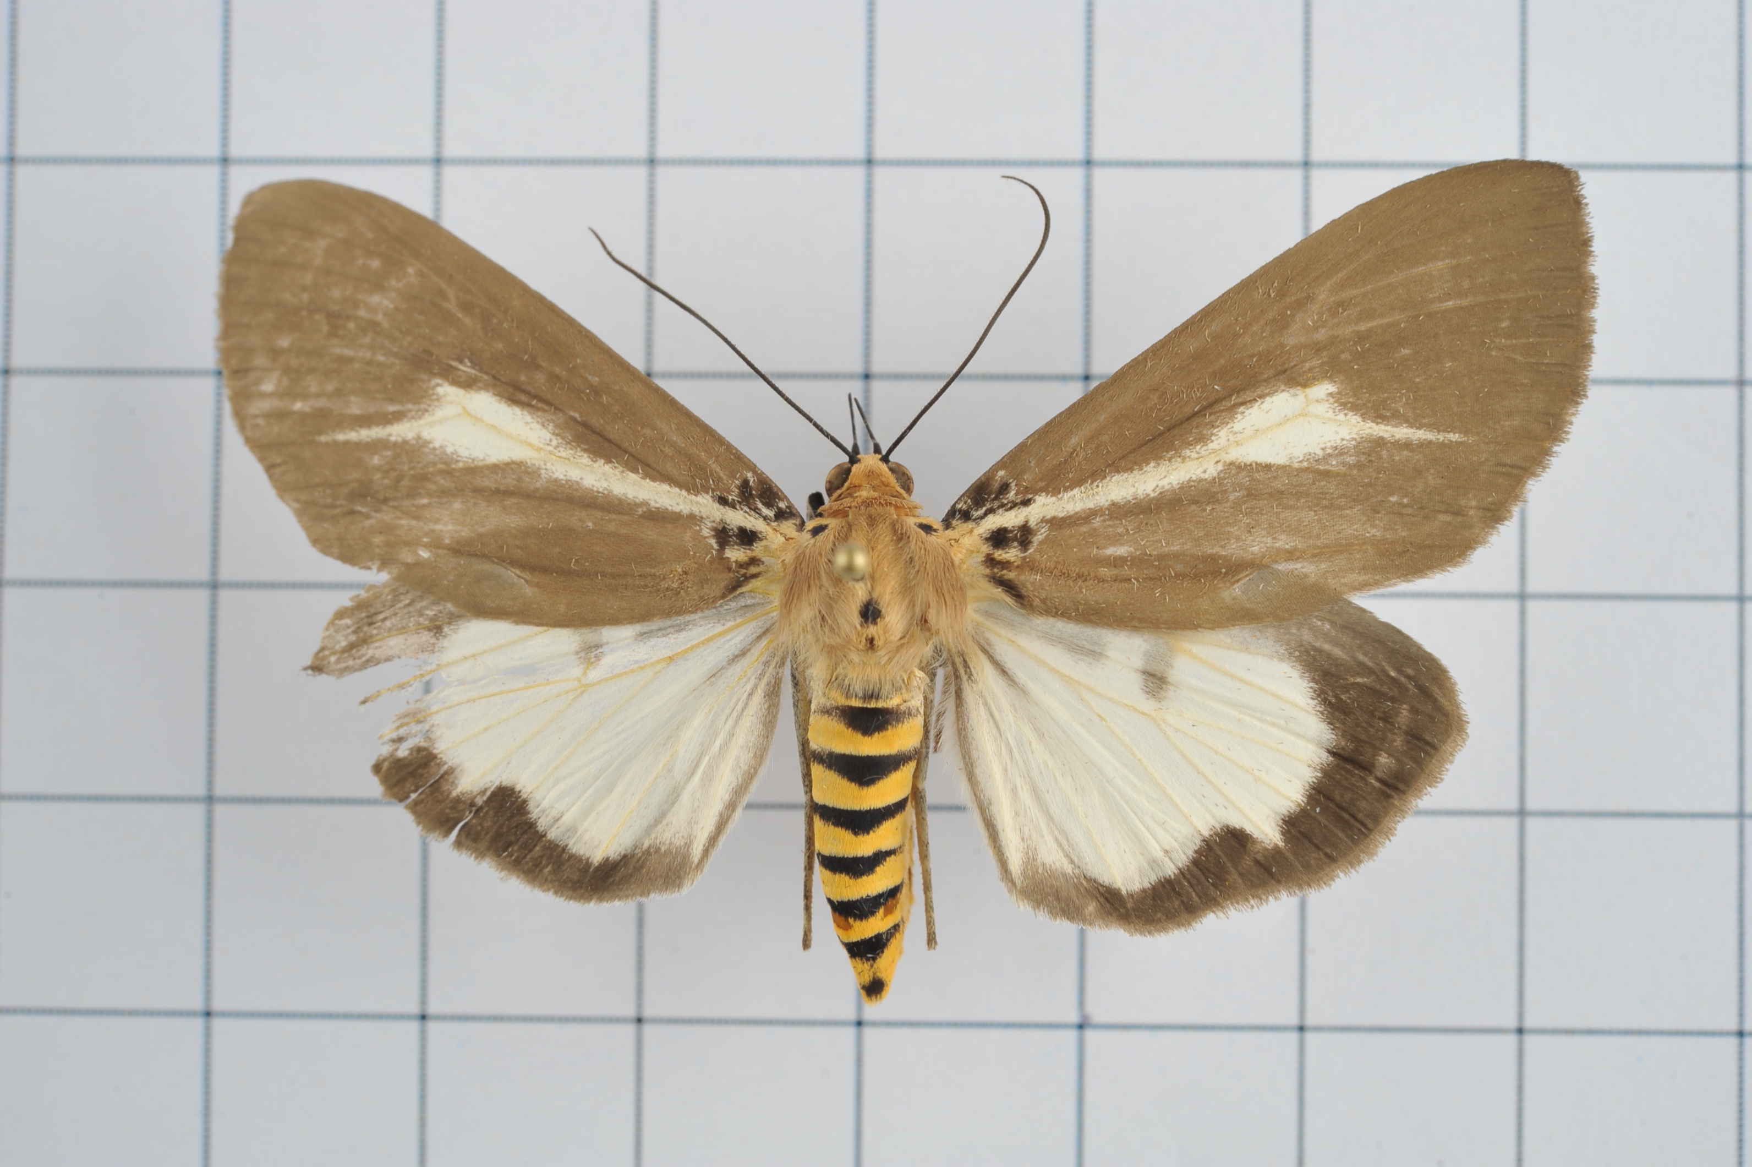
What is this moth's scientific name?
Asota heliconia zebrina
